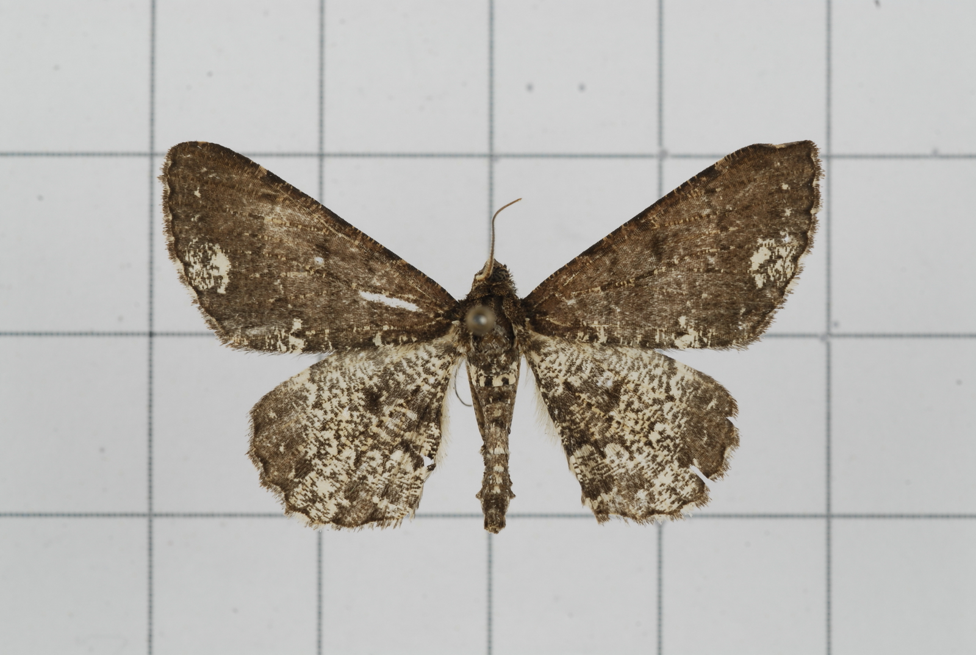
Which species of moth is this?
Abaciscus tristis tristis
